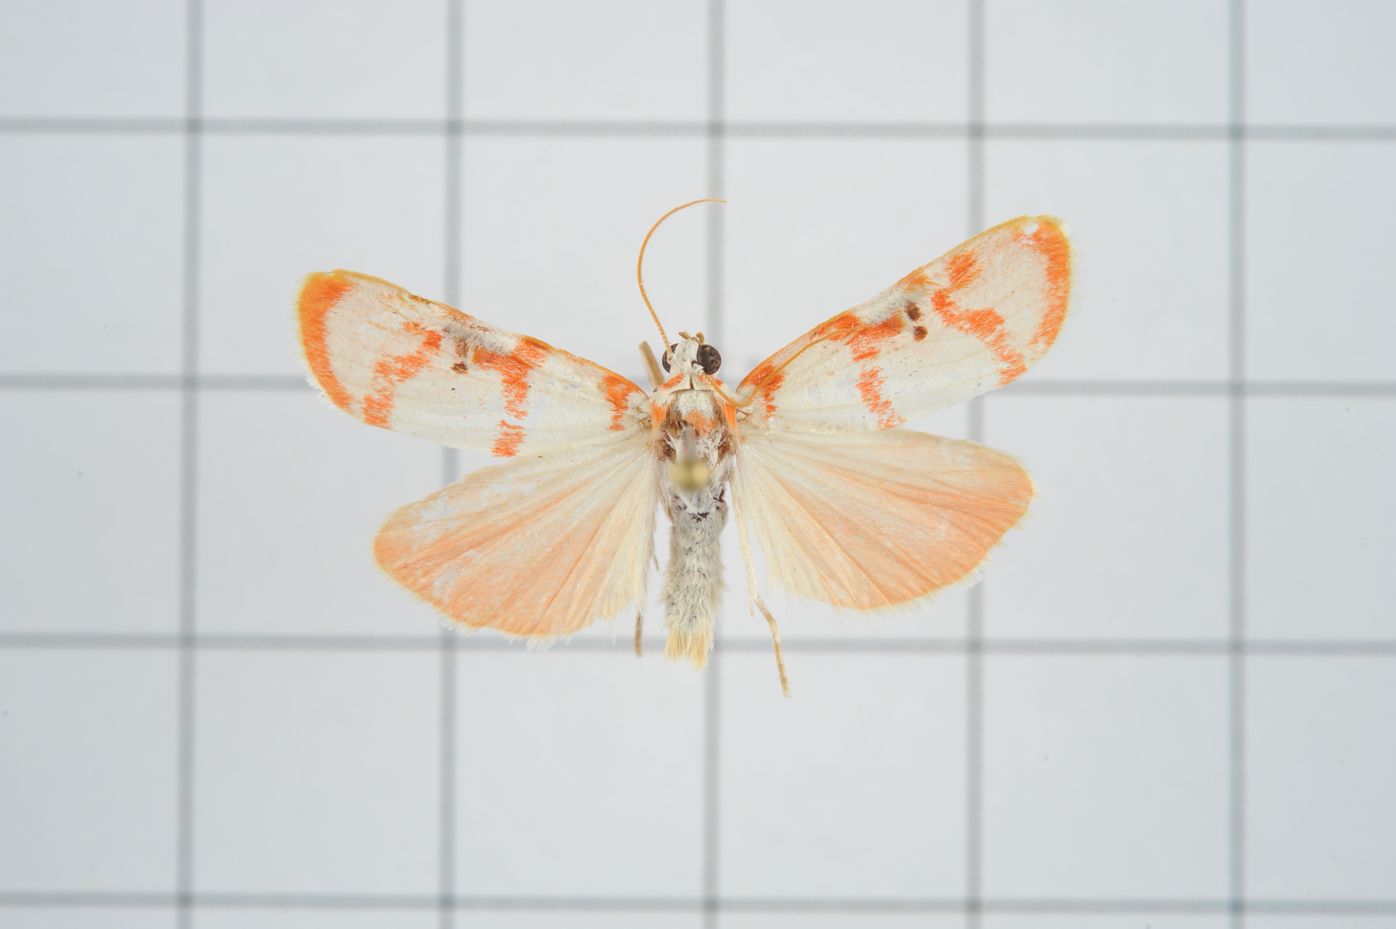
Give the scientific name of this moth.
Cyana hamata hamata
